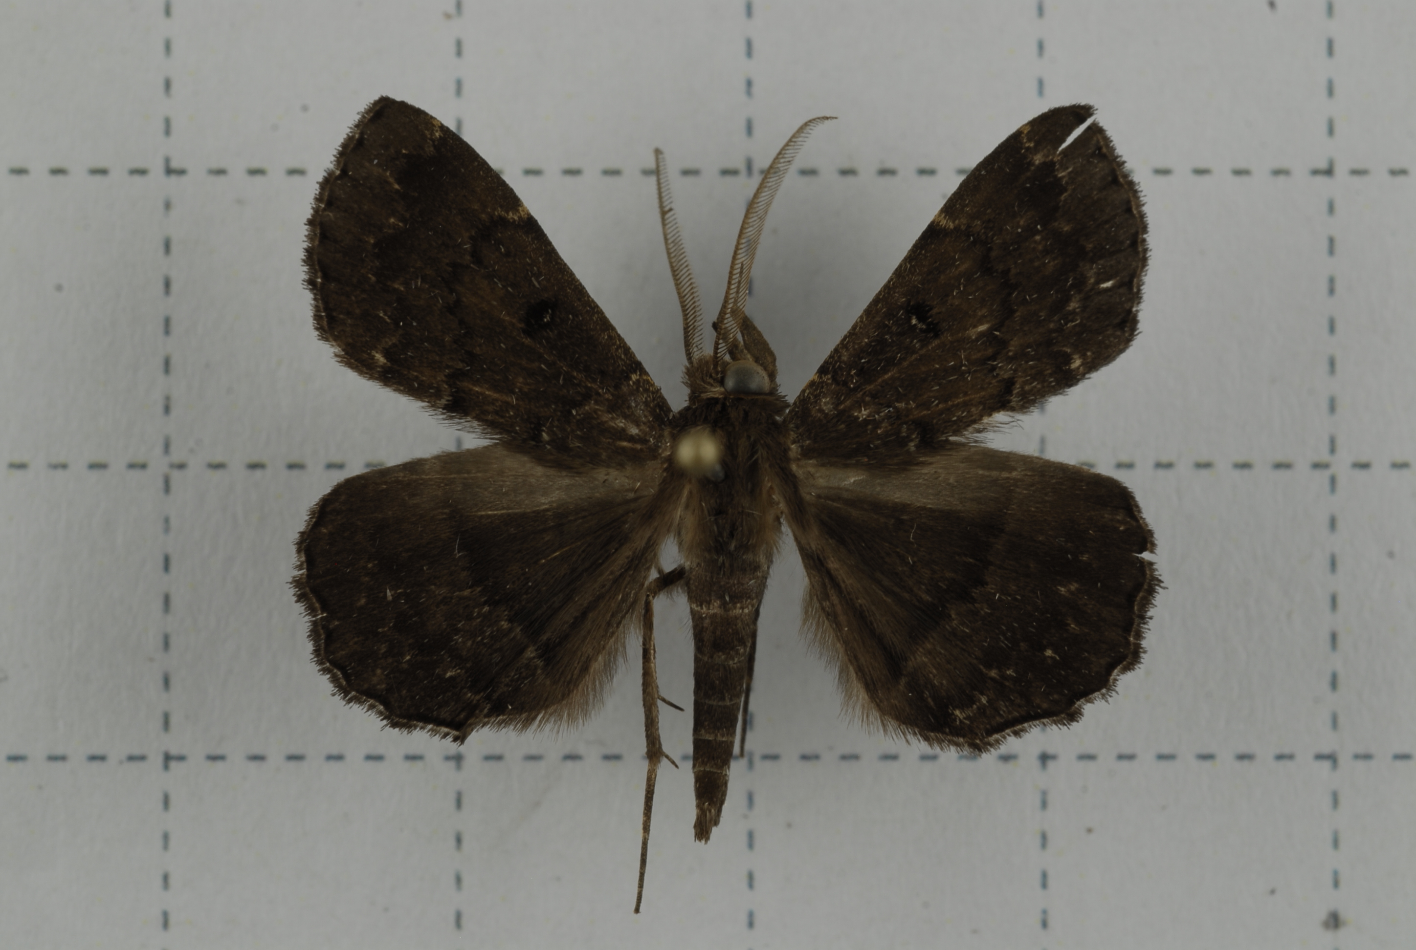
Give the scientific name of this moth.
Bocana manifestalis
